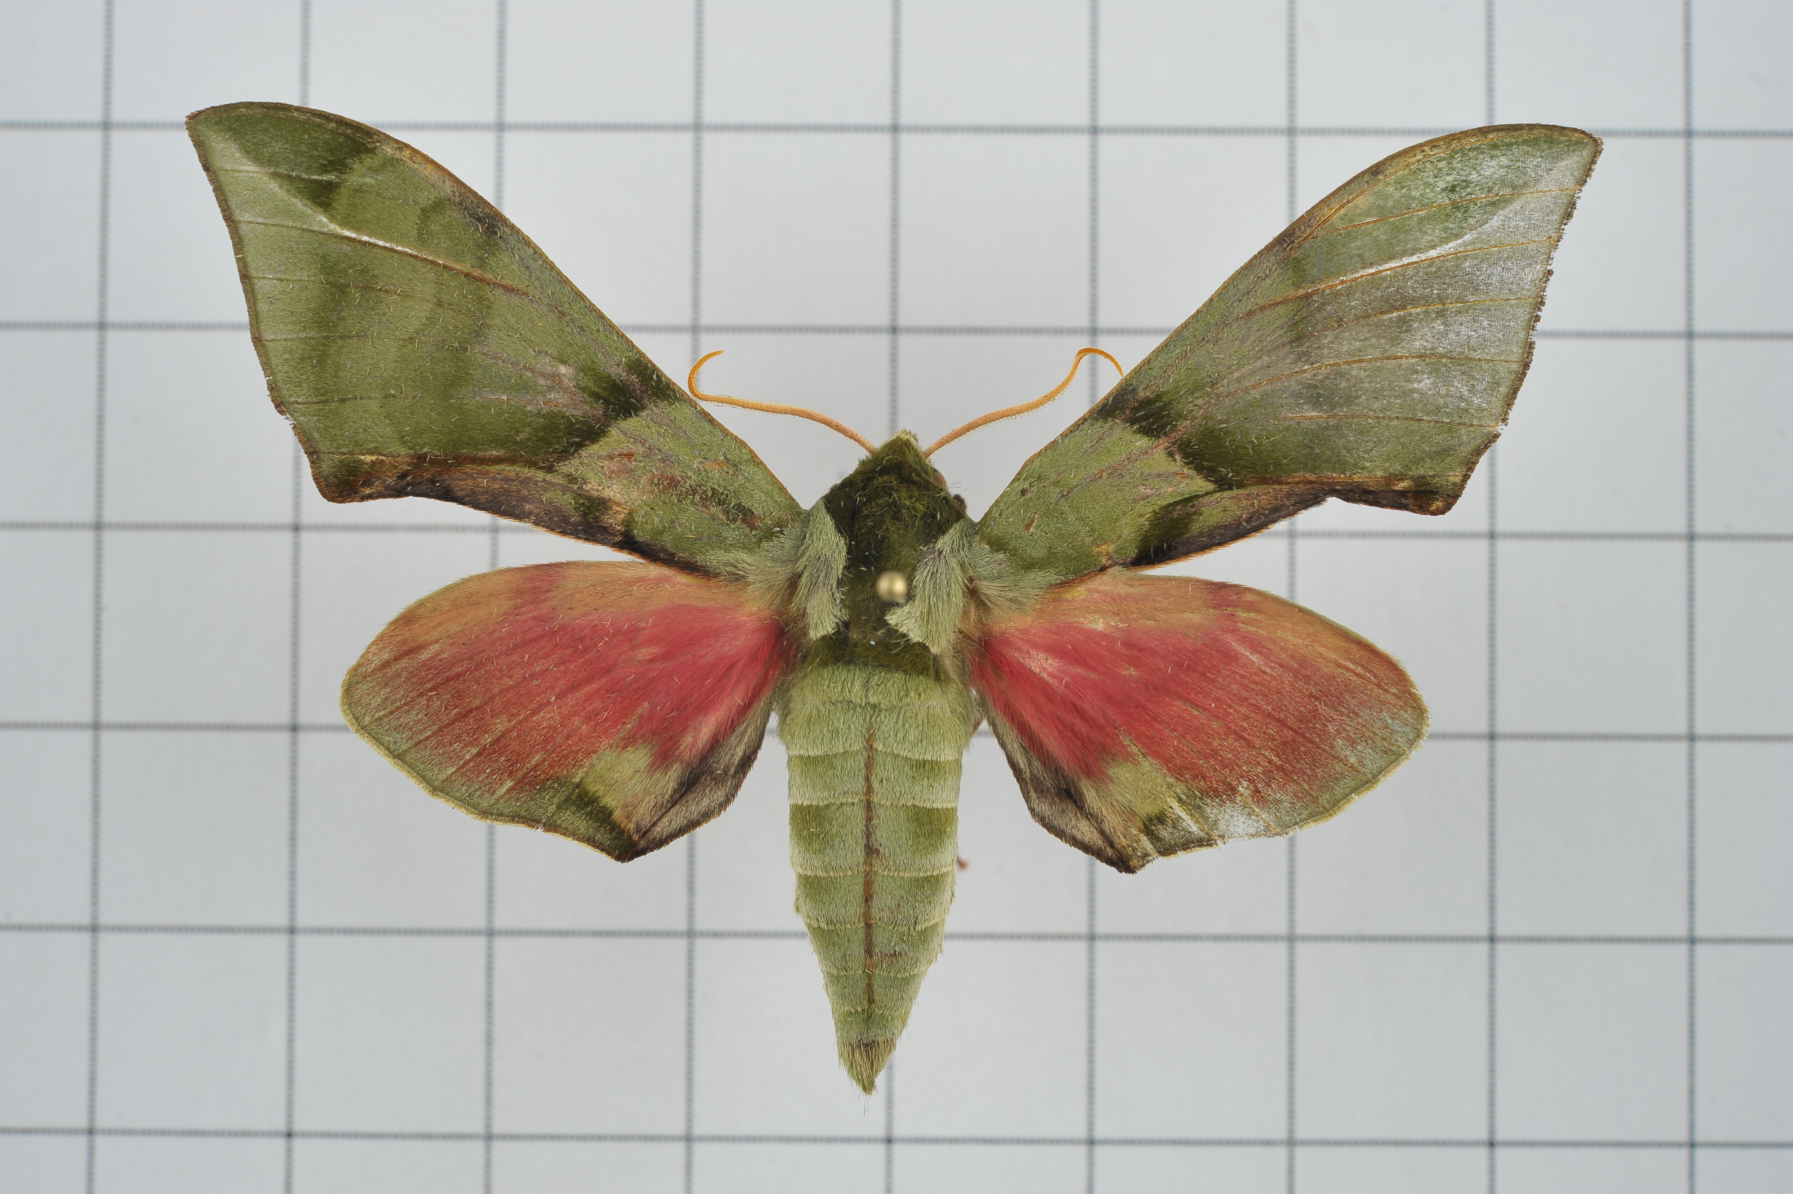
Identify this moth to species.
Callambulyx tatarinovii formosana
